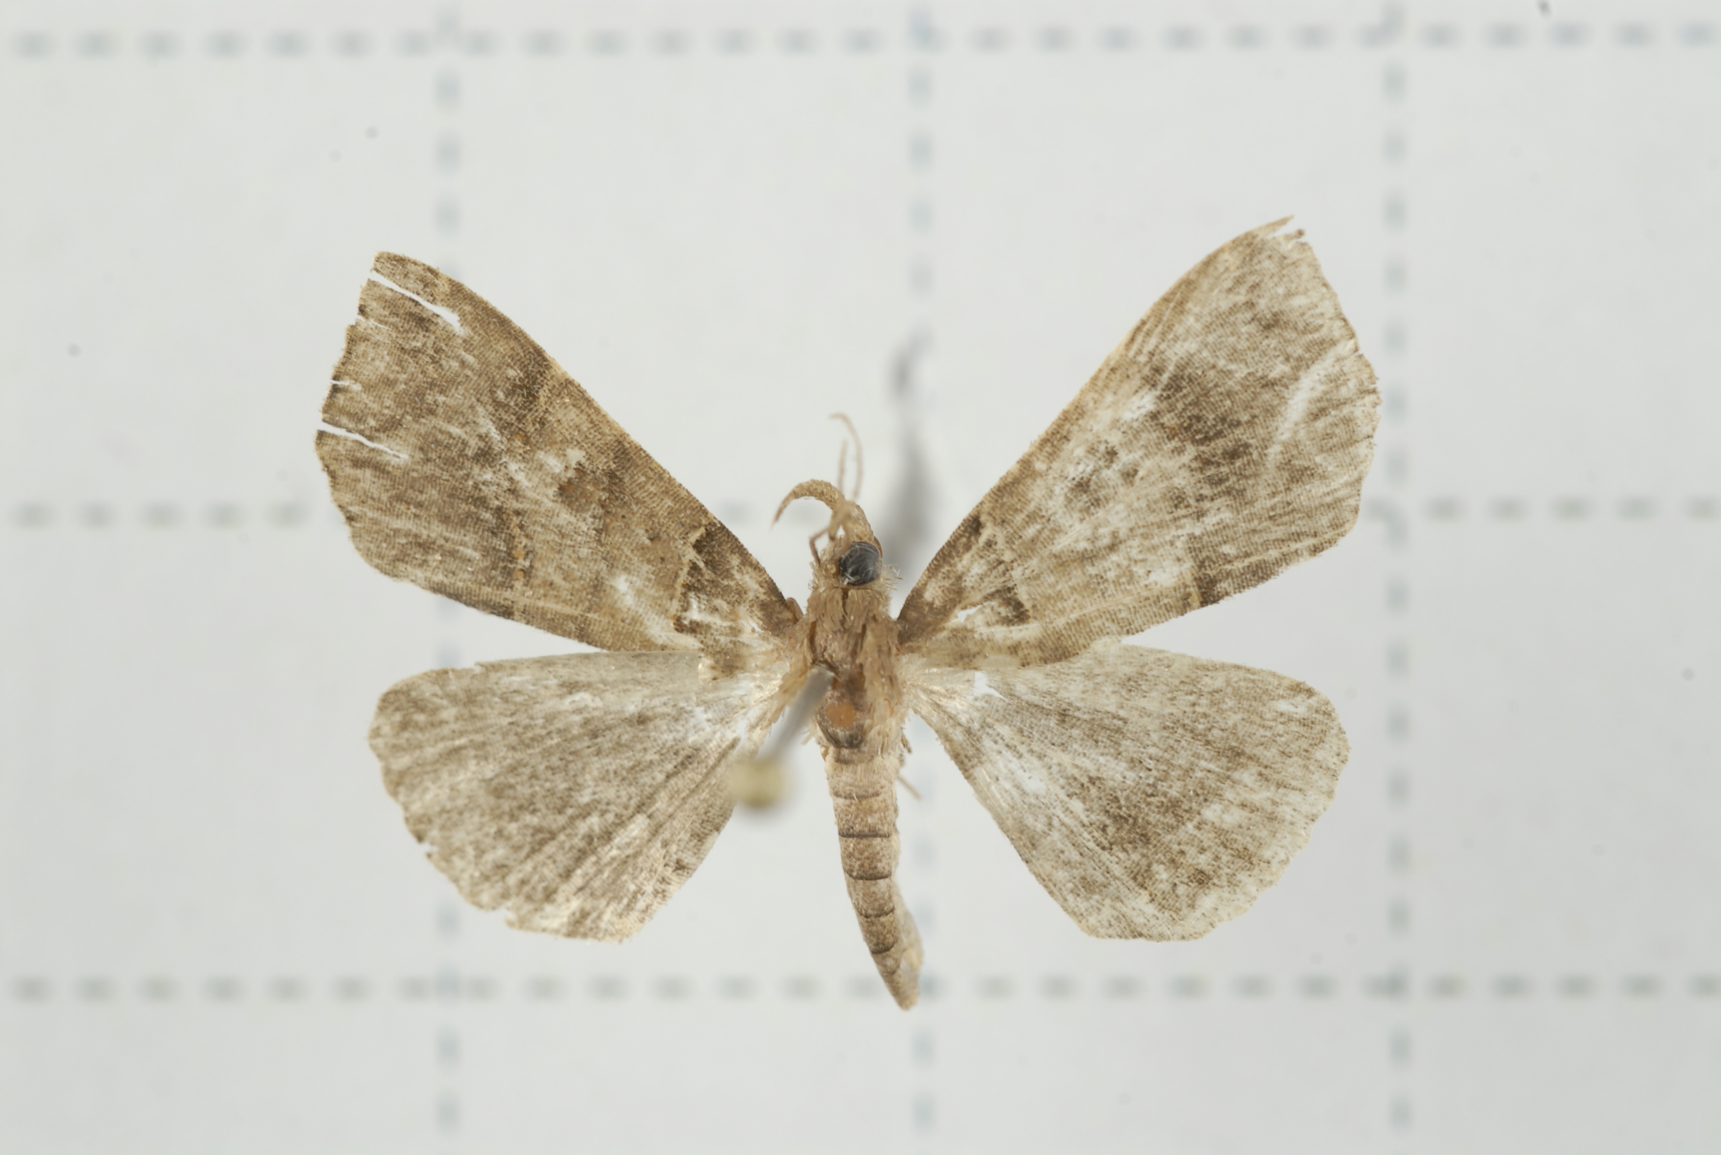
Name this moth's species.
Bertula kosemponica
